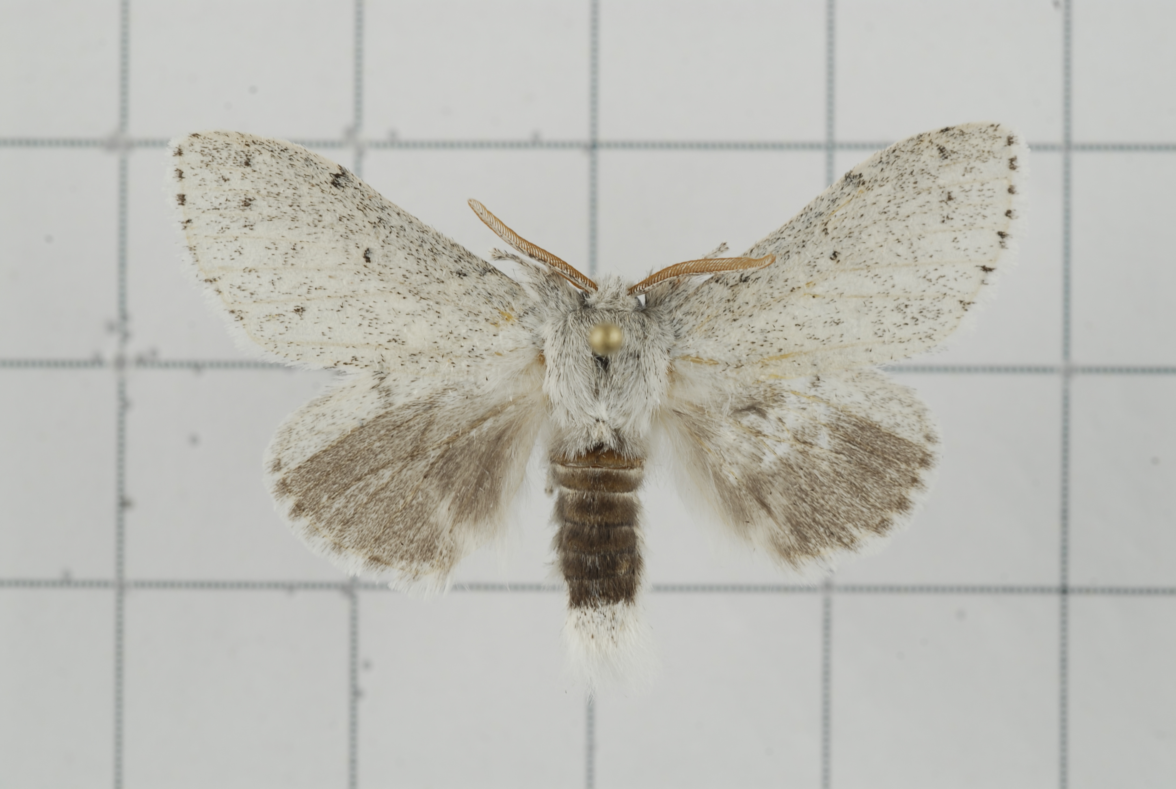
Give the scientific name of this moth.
Cnethodonta grisescens baibarana
